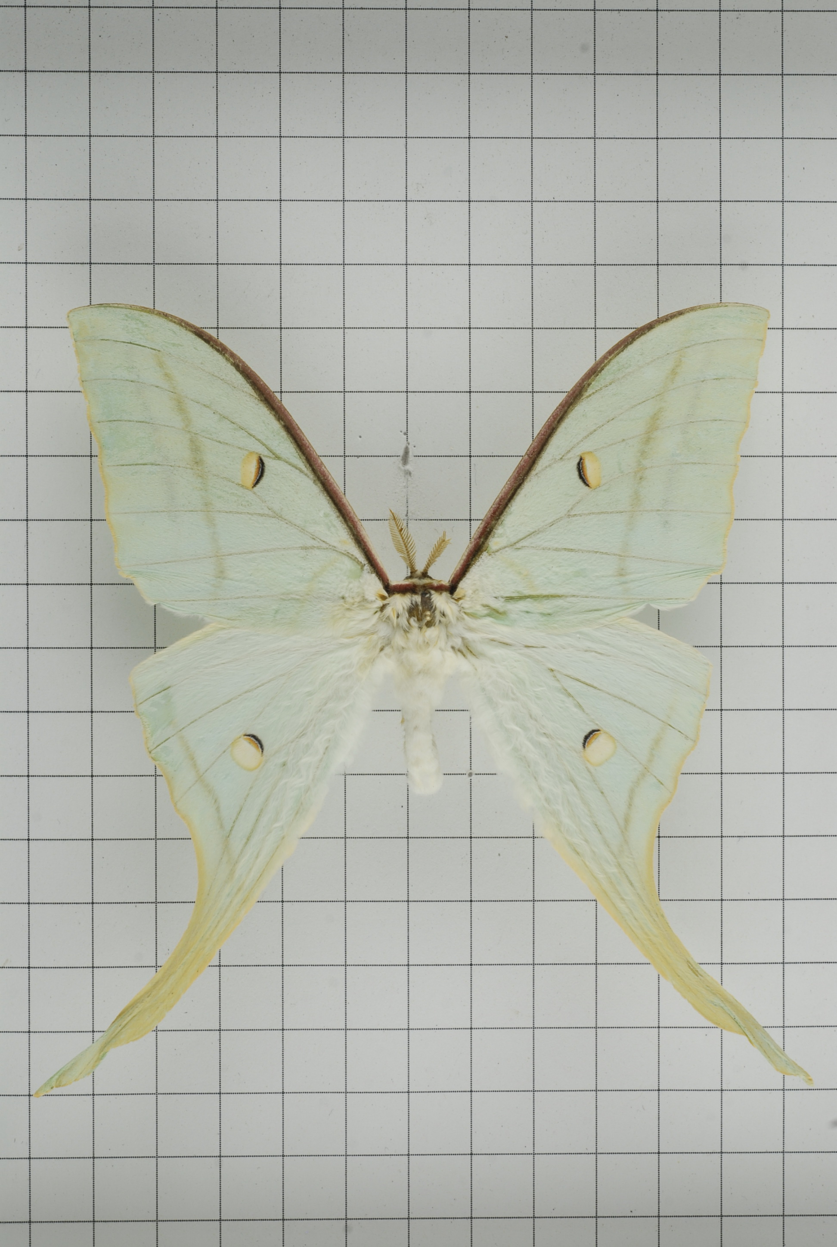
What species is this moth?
Actias ningpoana ningtaiwana
